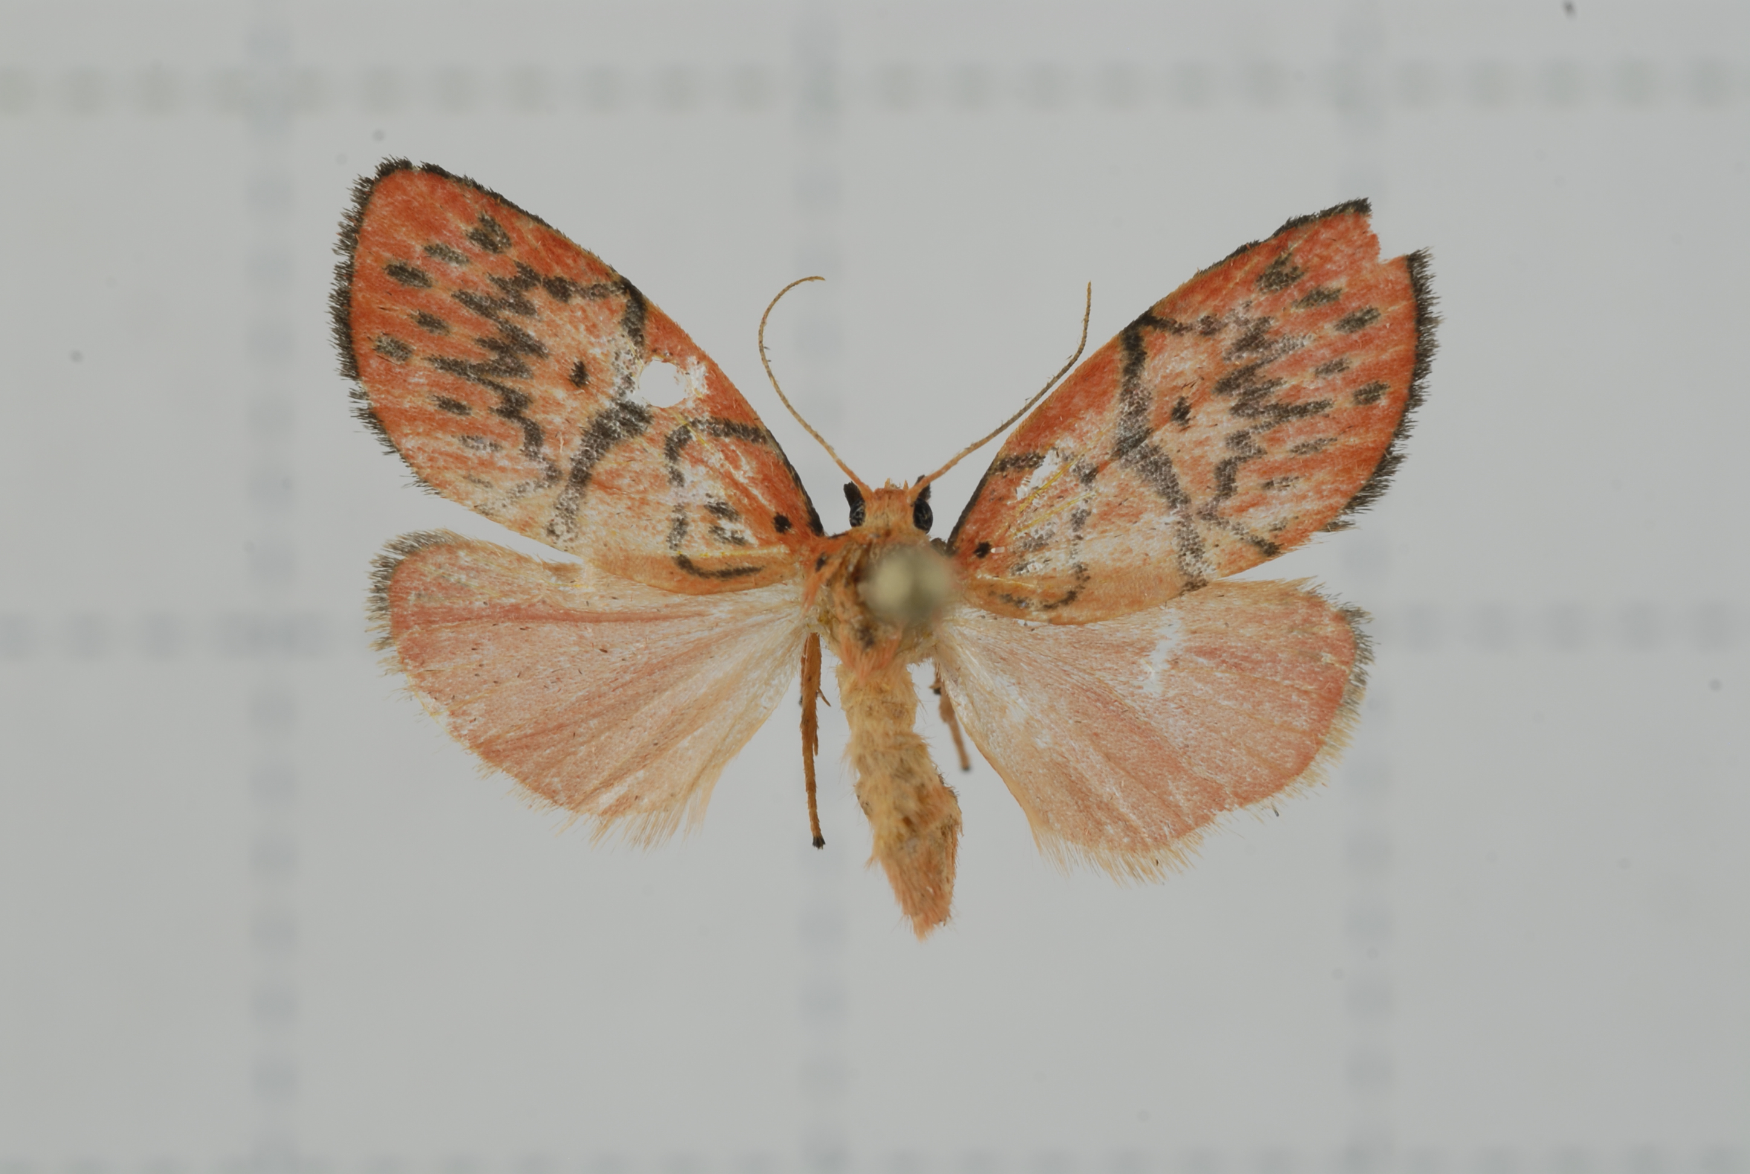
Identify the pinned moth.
Aberrasine lichenshihi
